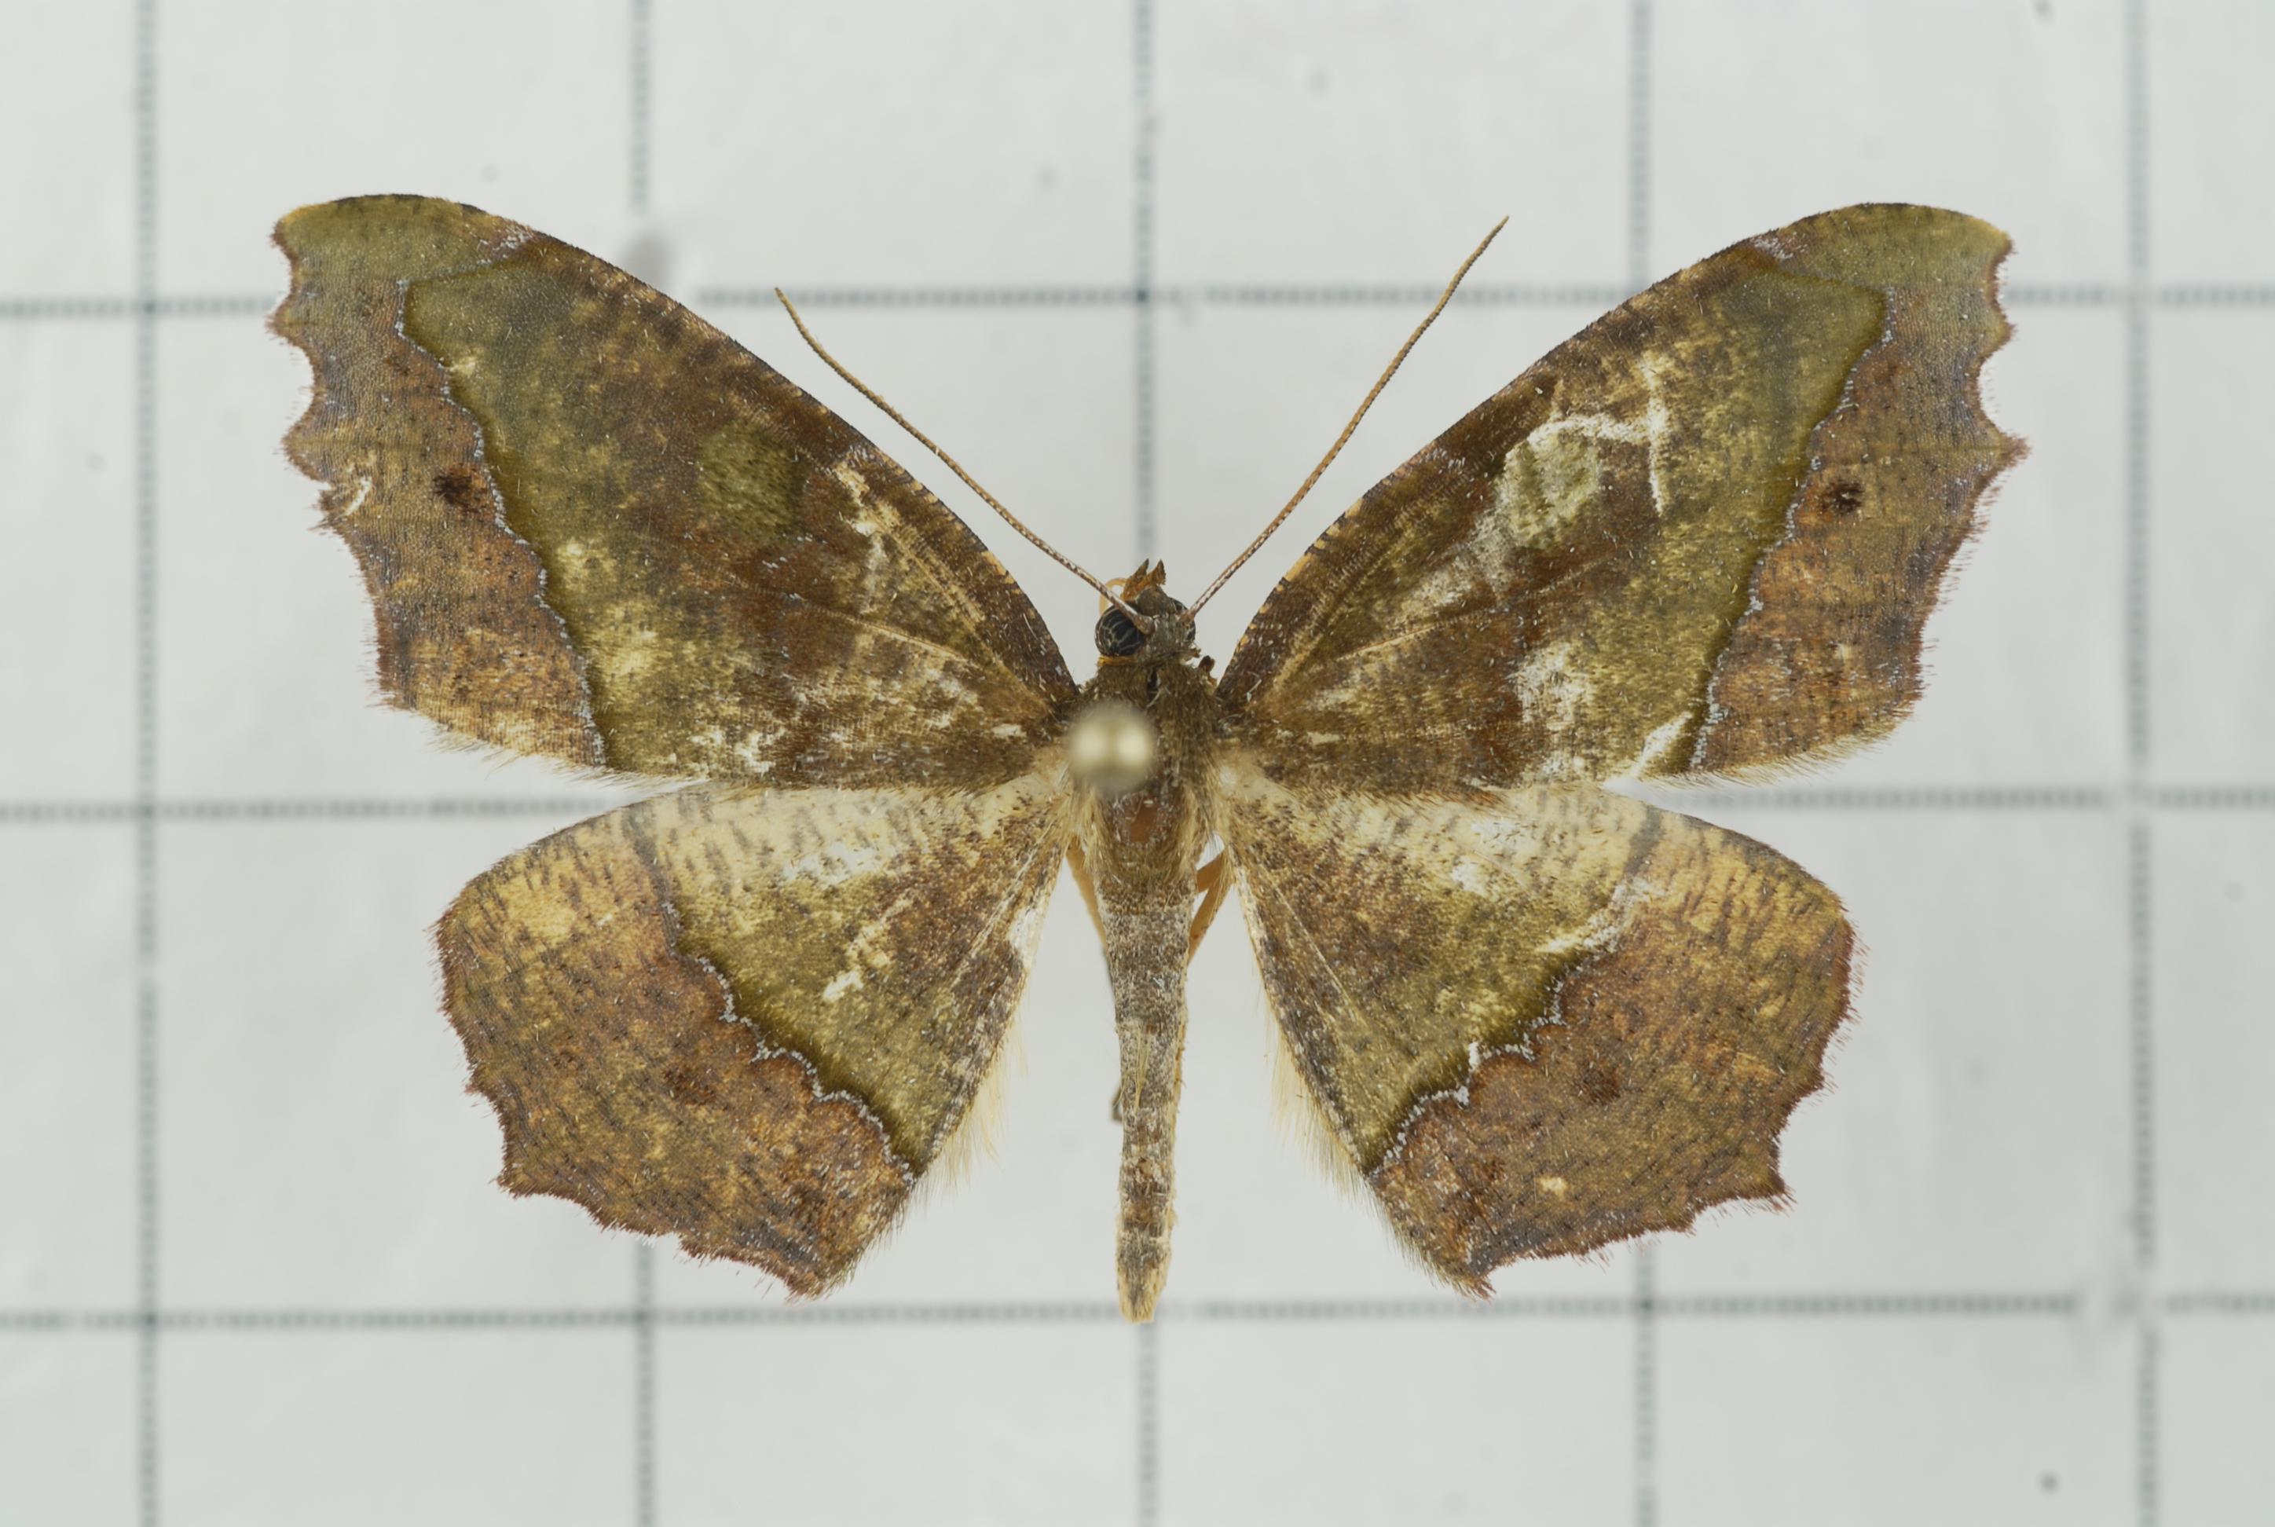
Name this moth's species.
Leptomiza calcearia calcearia
